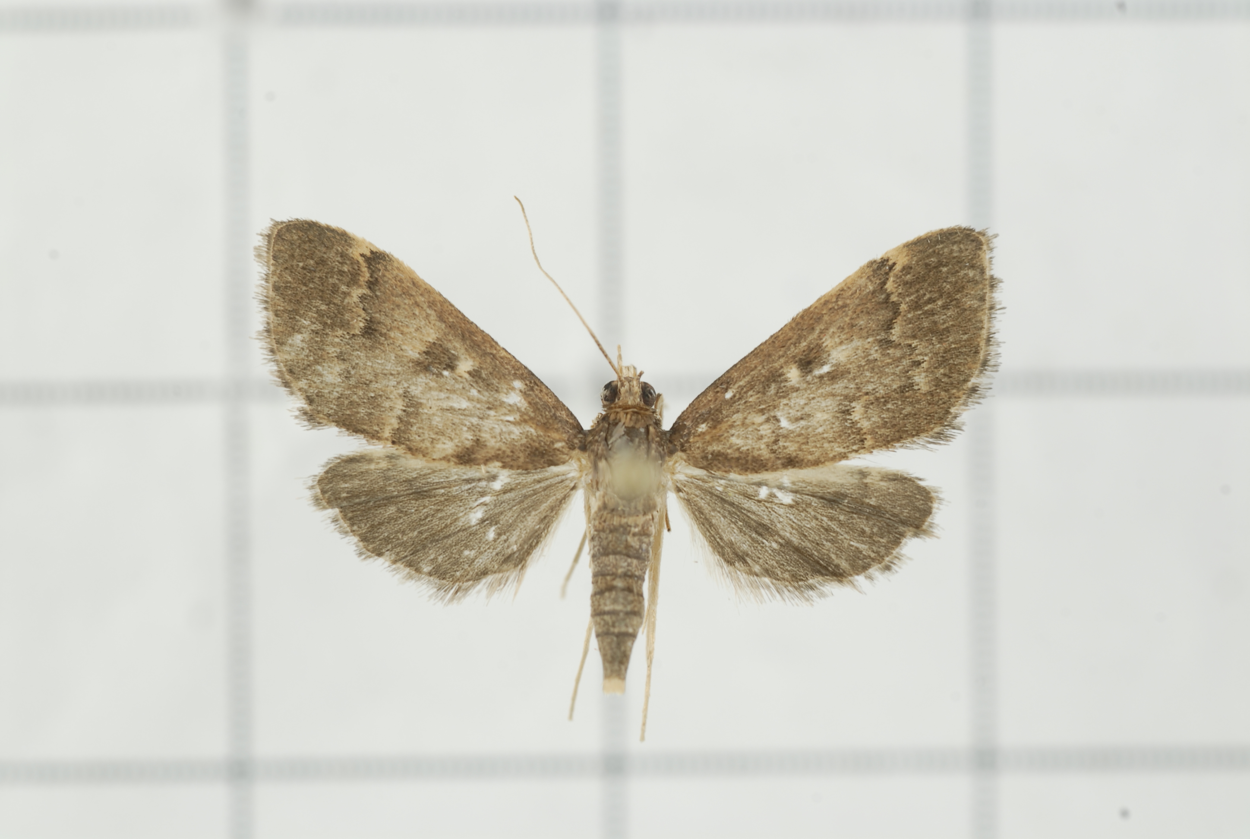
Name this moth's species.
Camptomastix hisbonalis
